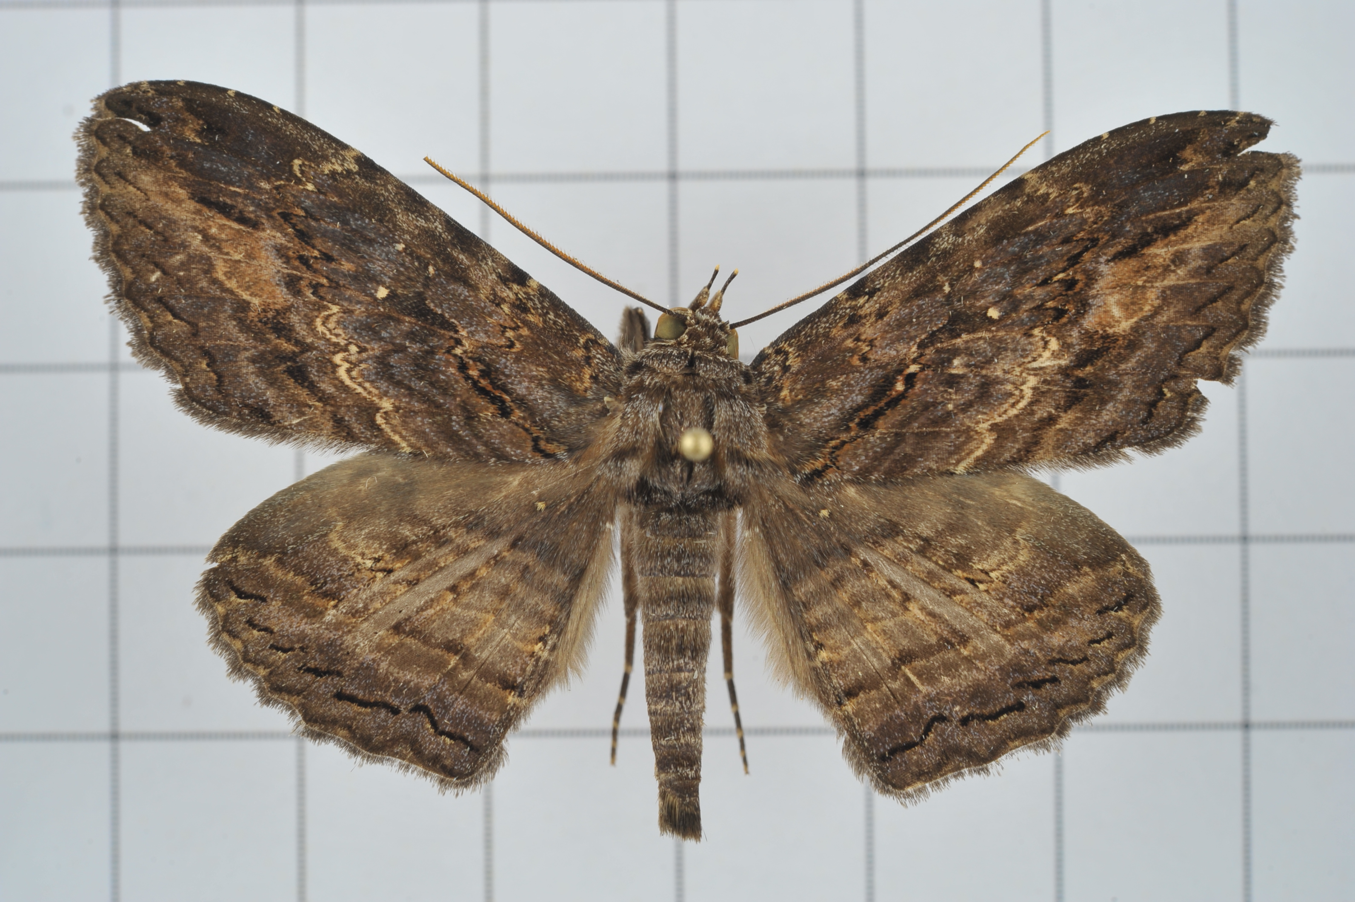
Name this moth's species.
Anisoneura salebrosa
